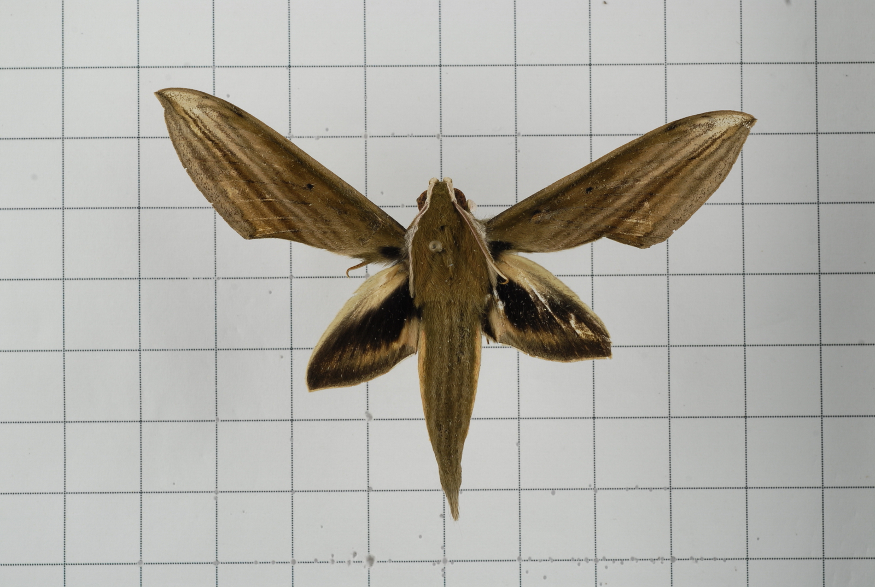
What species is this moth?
Cechetra minor
